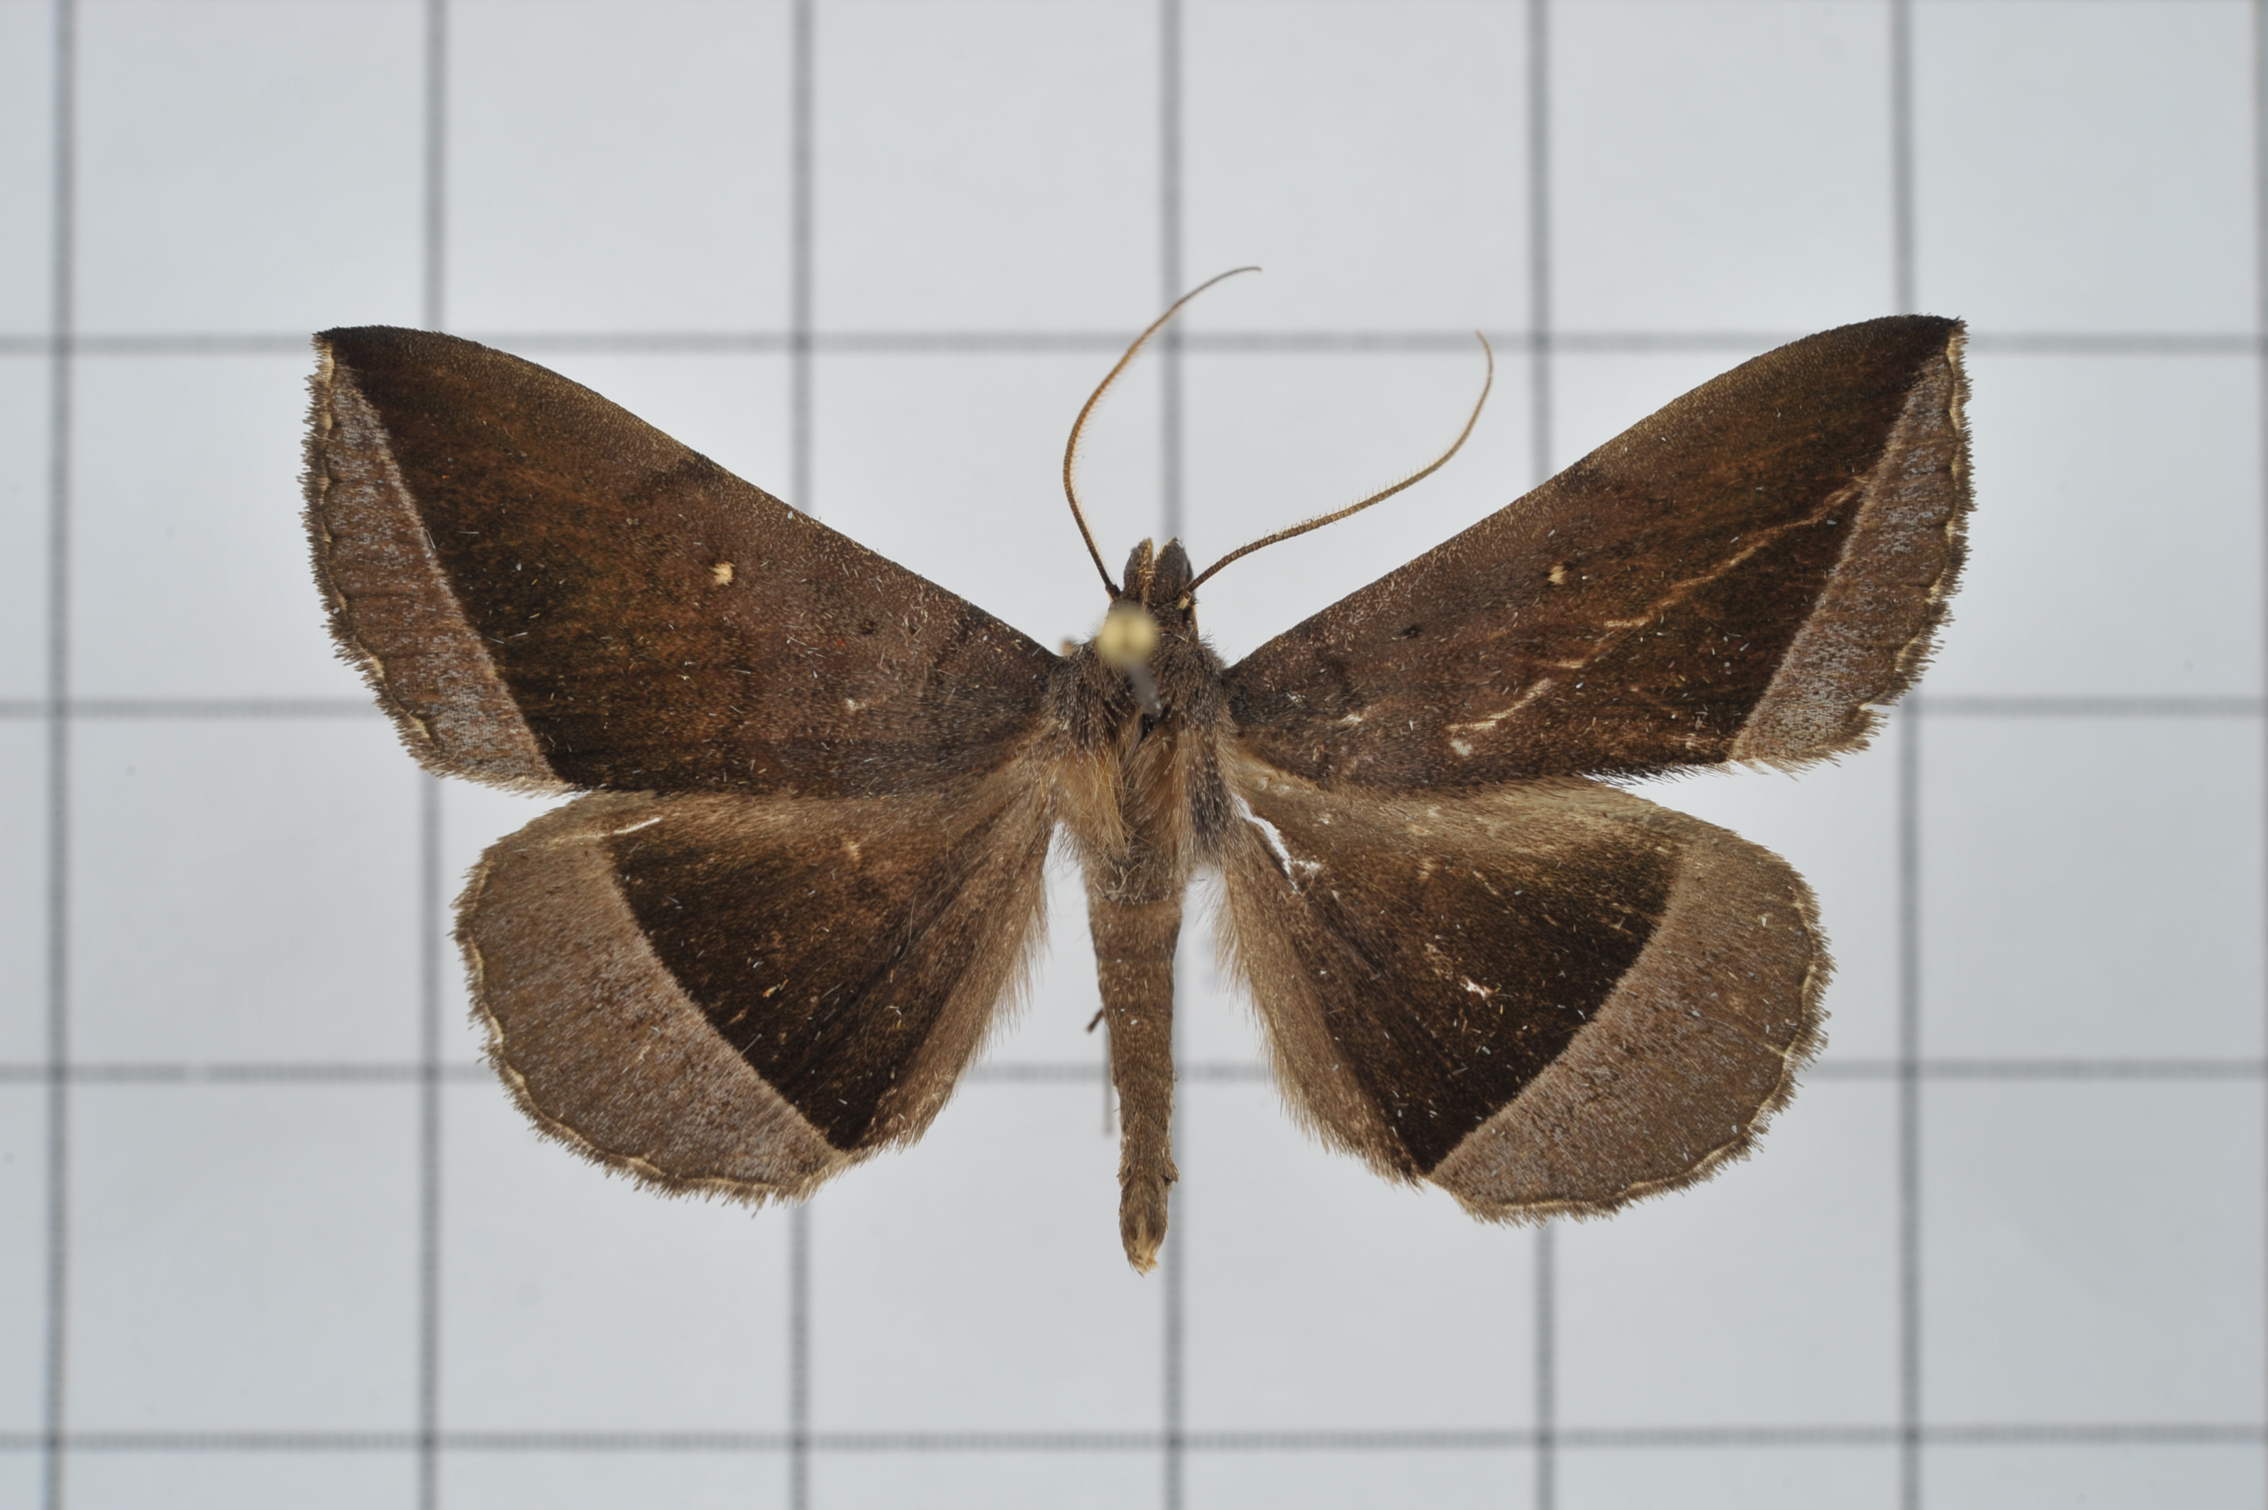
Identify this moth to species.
Hadennia hisbonalis
